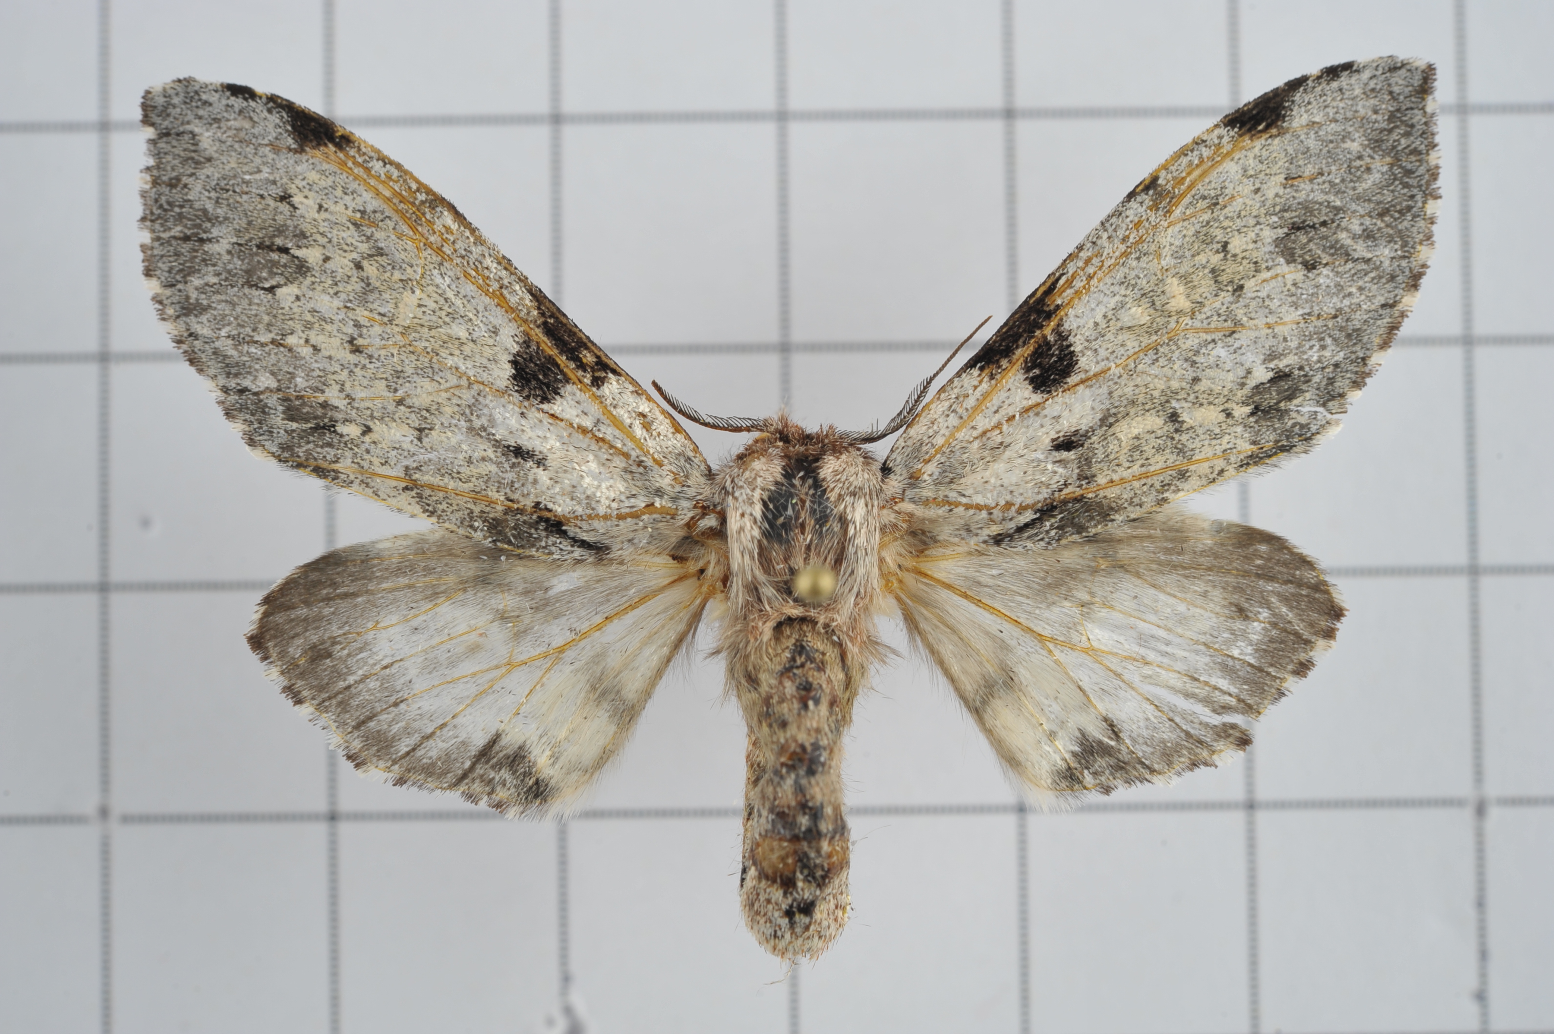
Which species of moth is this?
Harpyia microsticta baibarana
